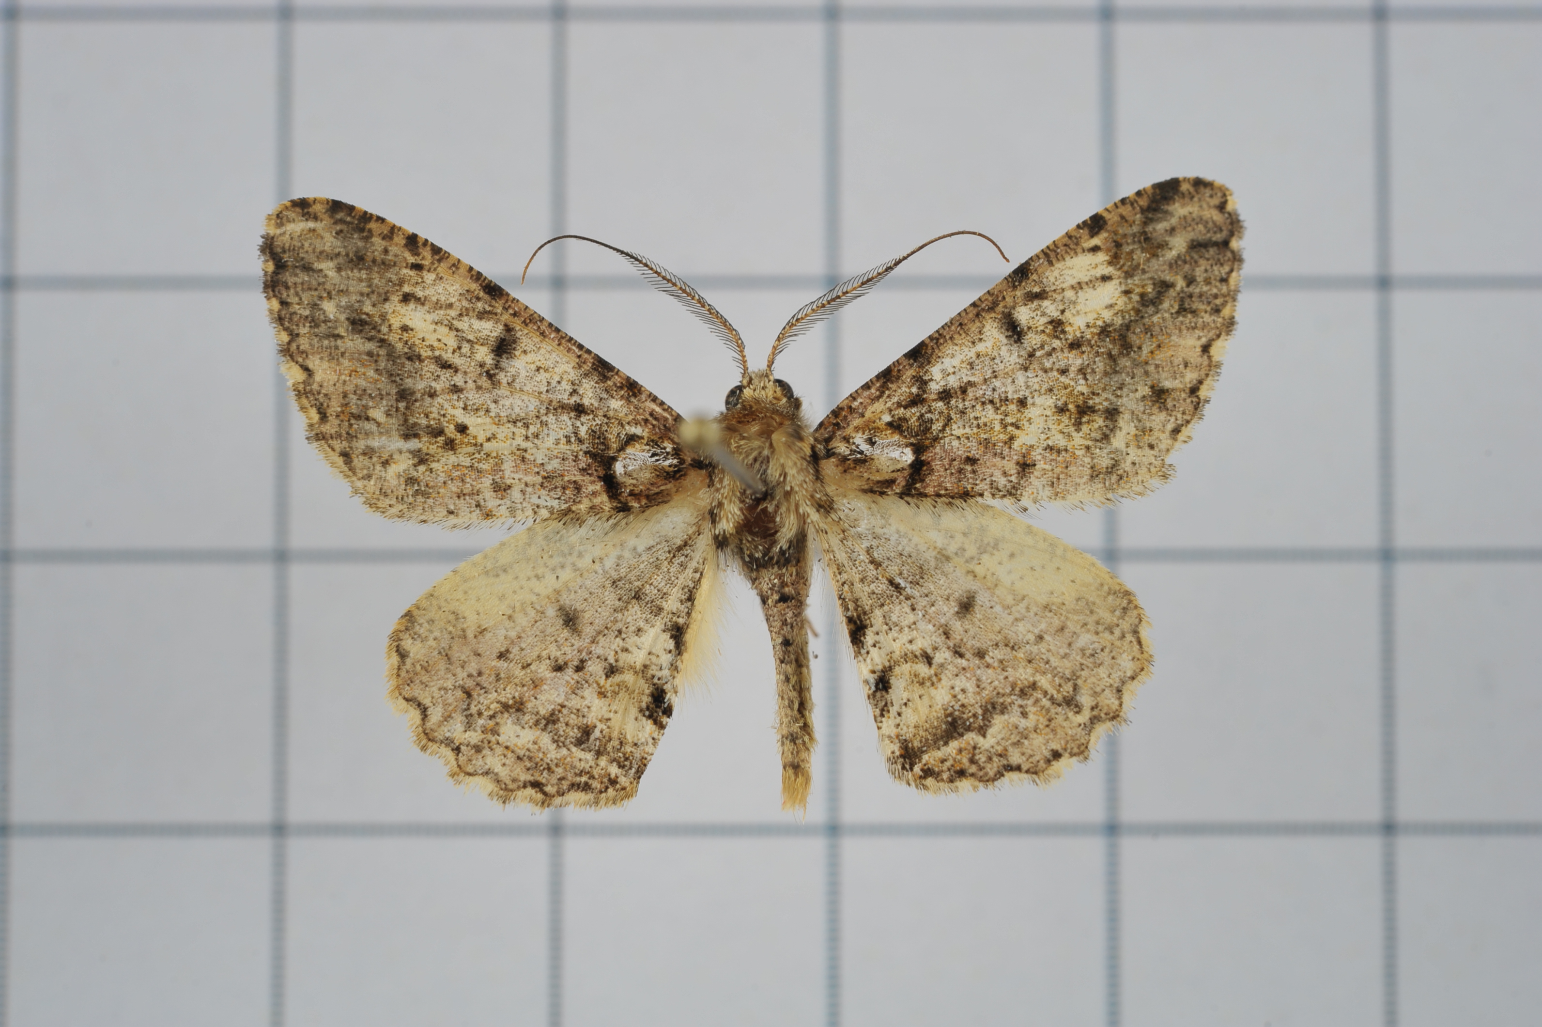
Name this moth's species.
Alcis taiwanovariegata
